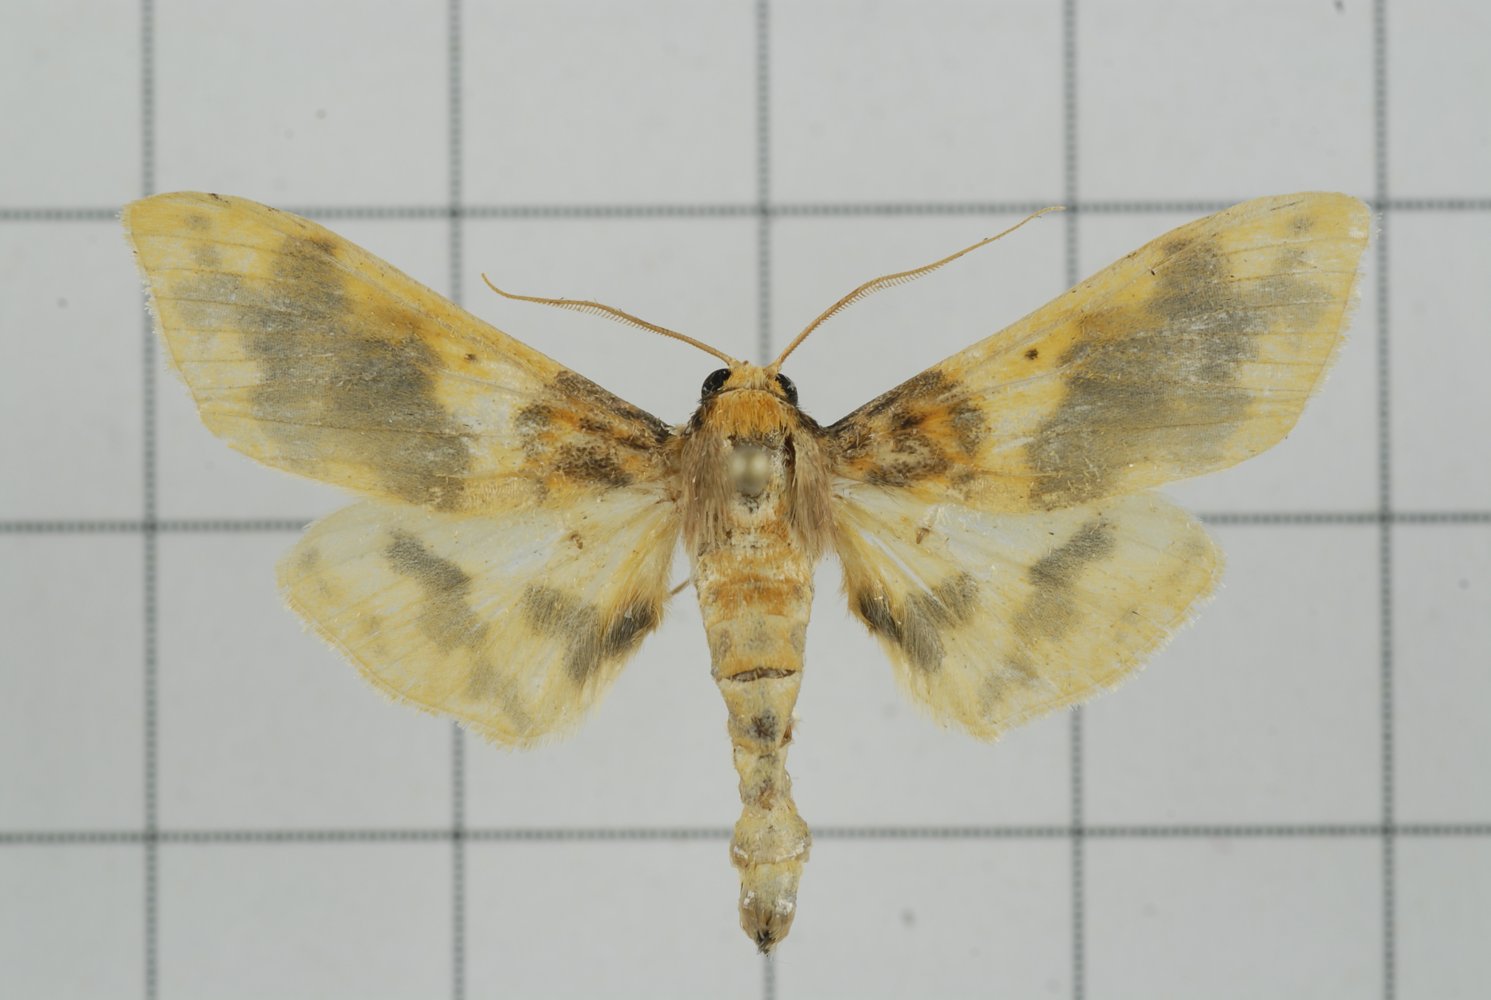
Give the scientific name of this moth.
Polygrammodes sabelialis
